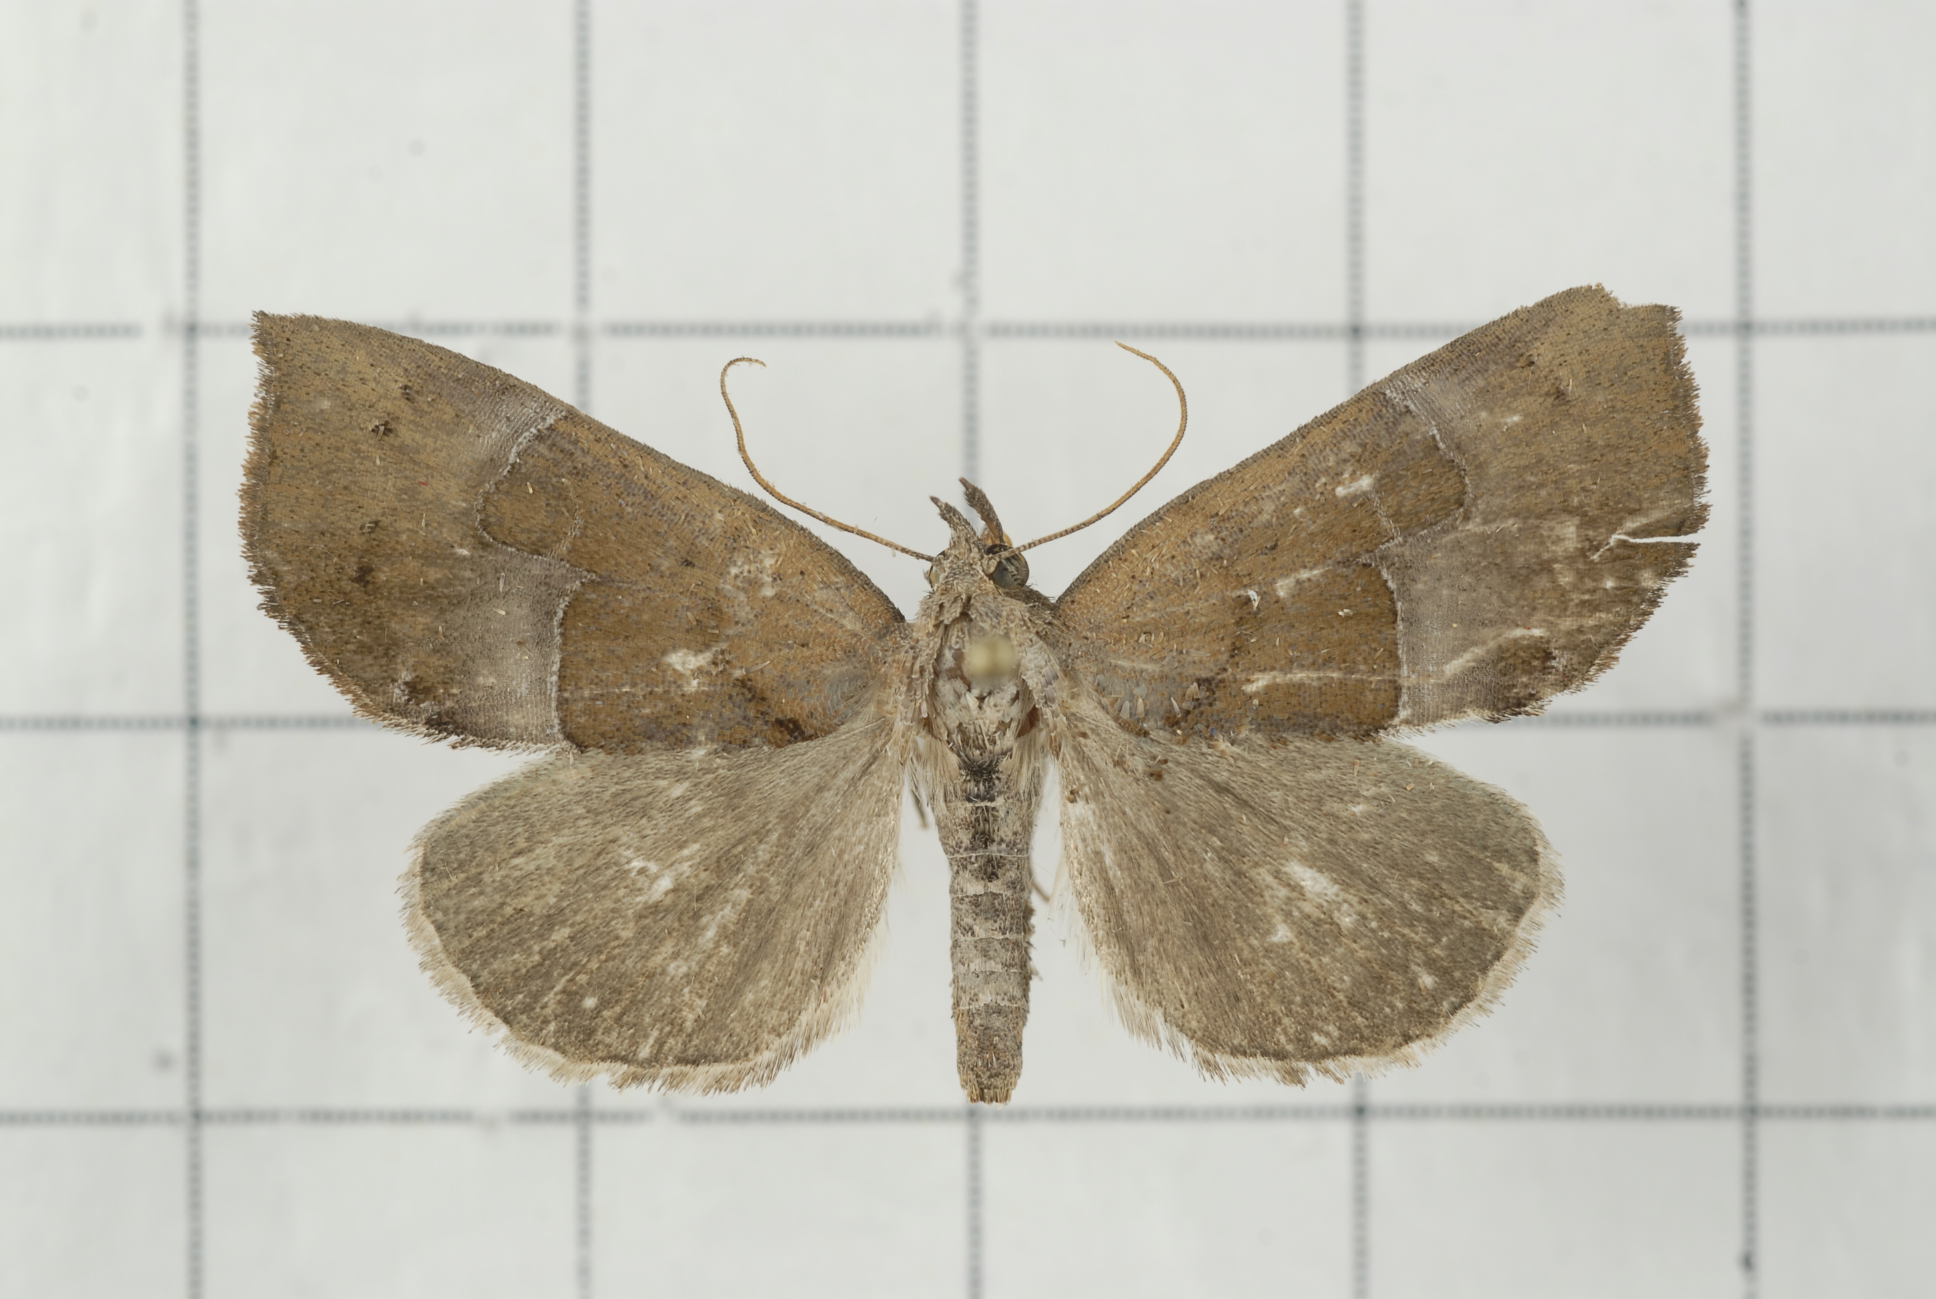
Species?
Hepatica indentalis
